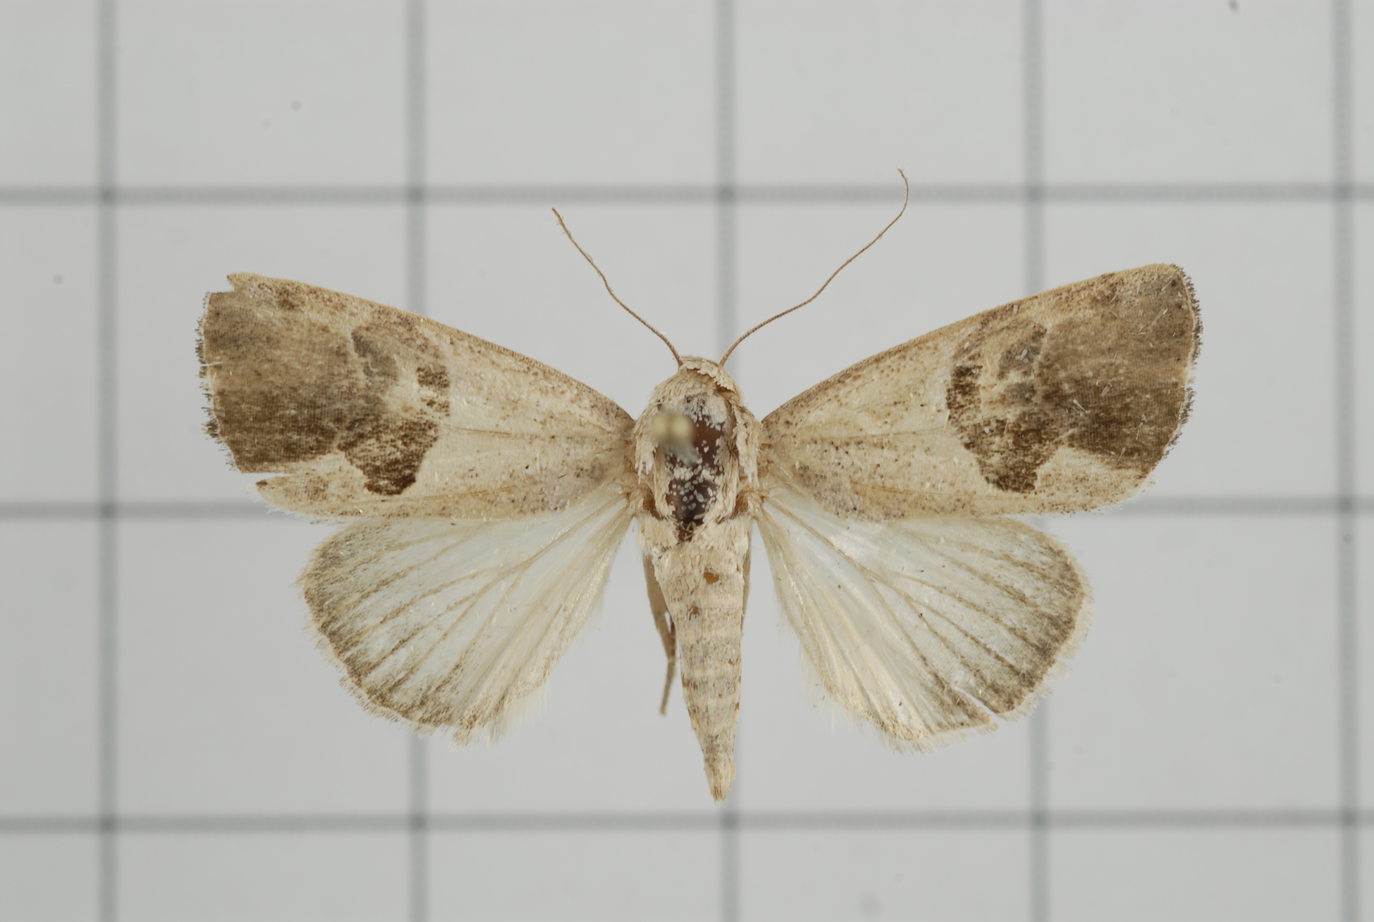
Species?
Miaromima kobesi
